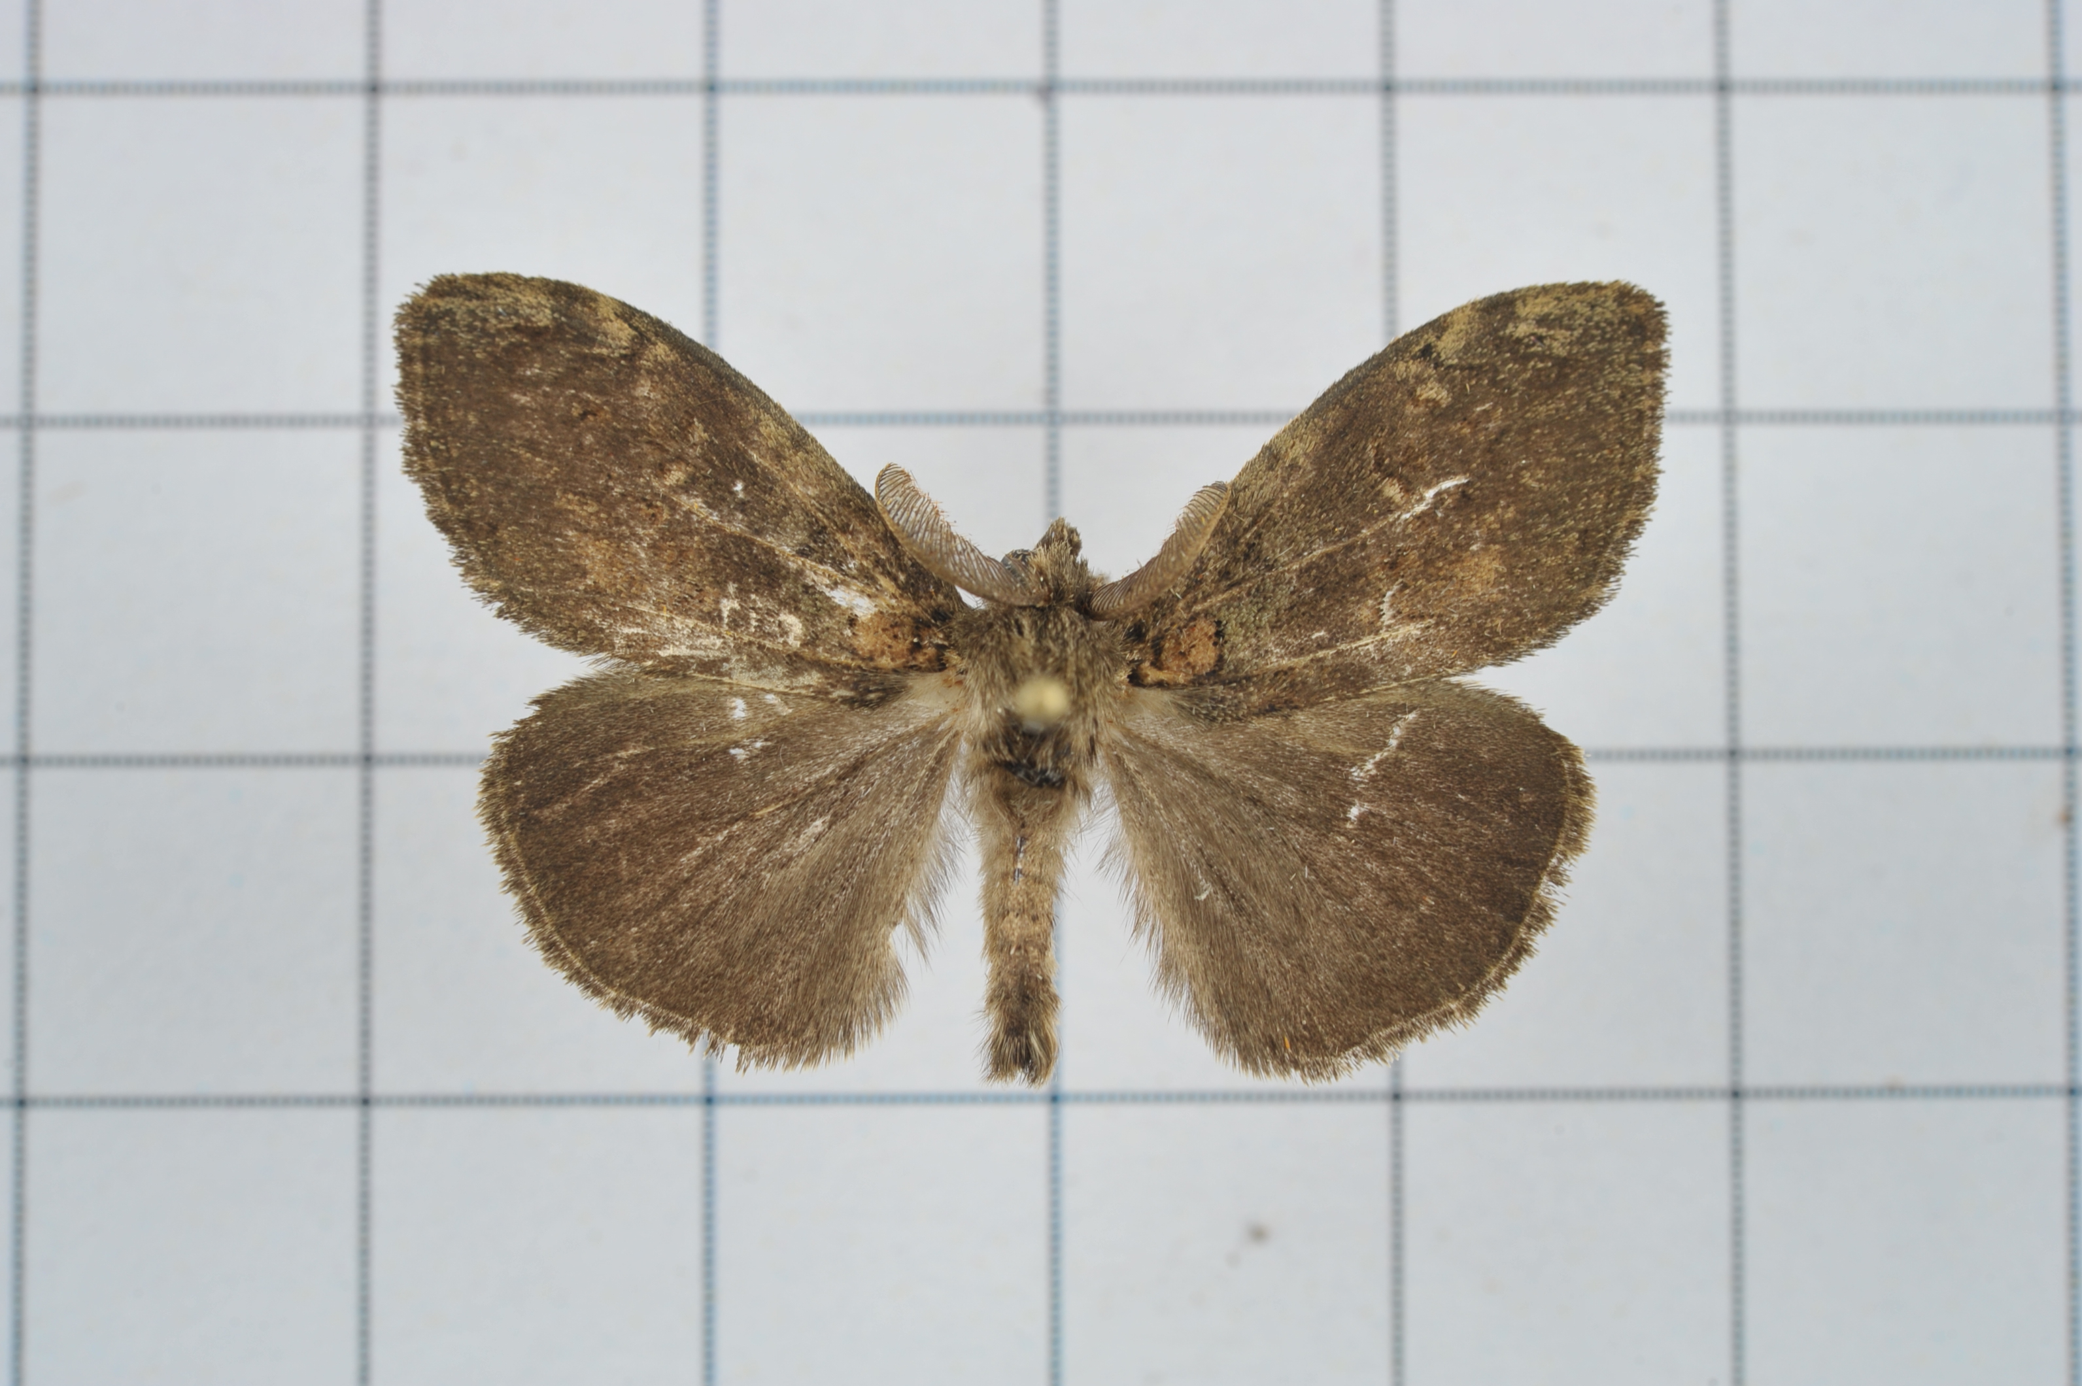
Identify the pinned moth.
Olene dudgeoni
